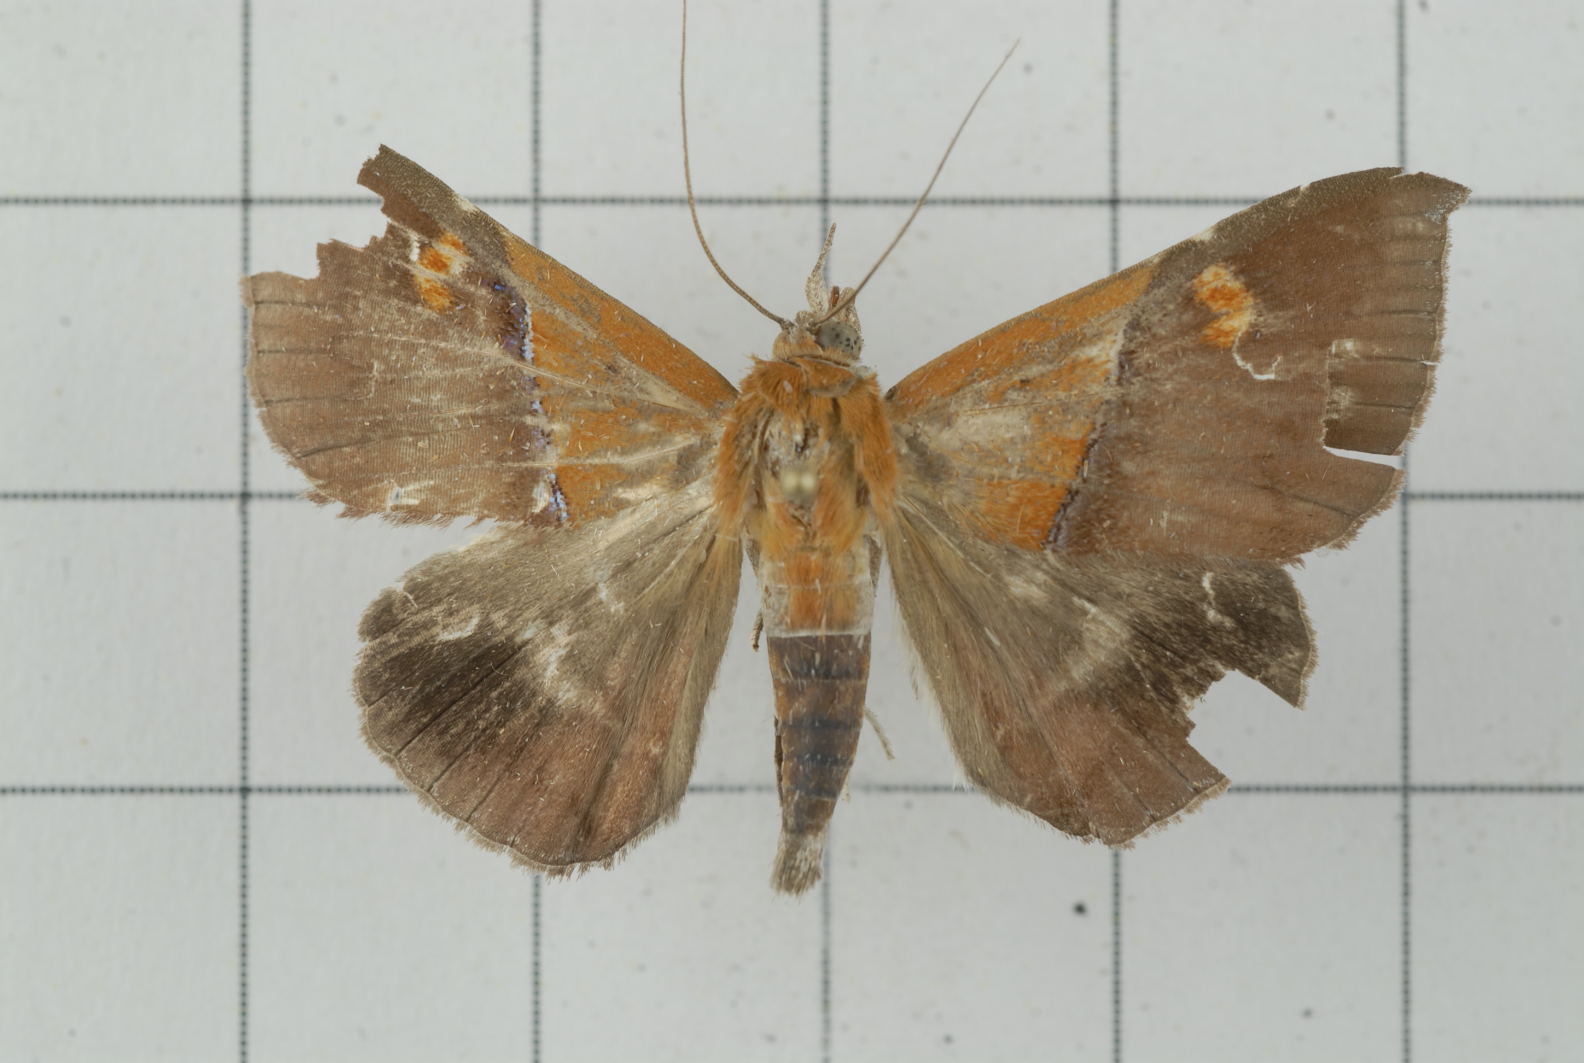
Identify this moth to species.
Sympis rufibasis
